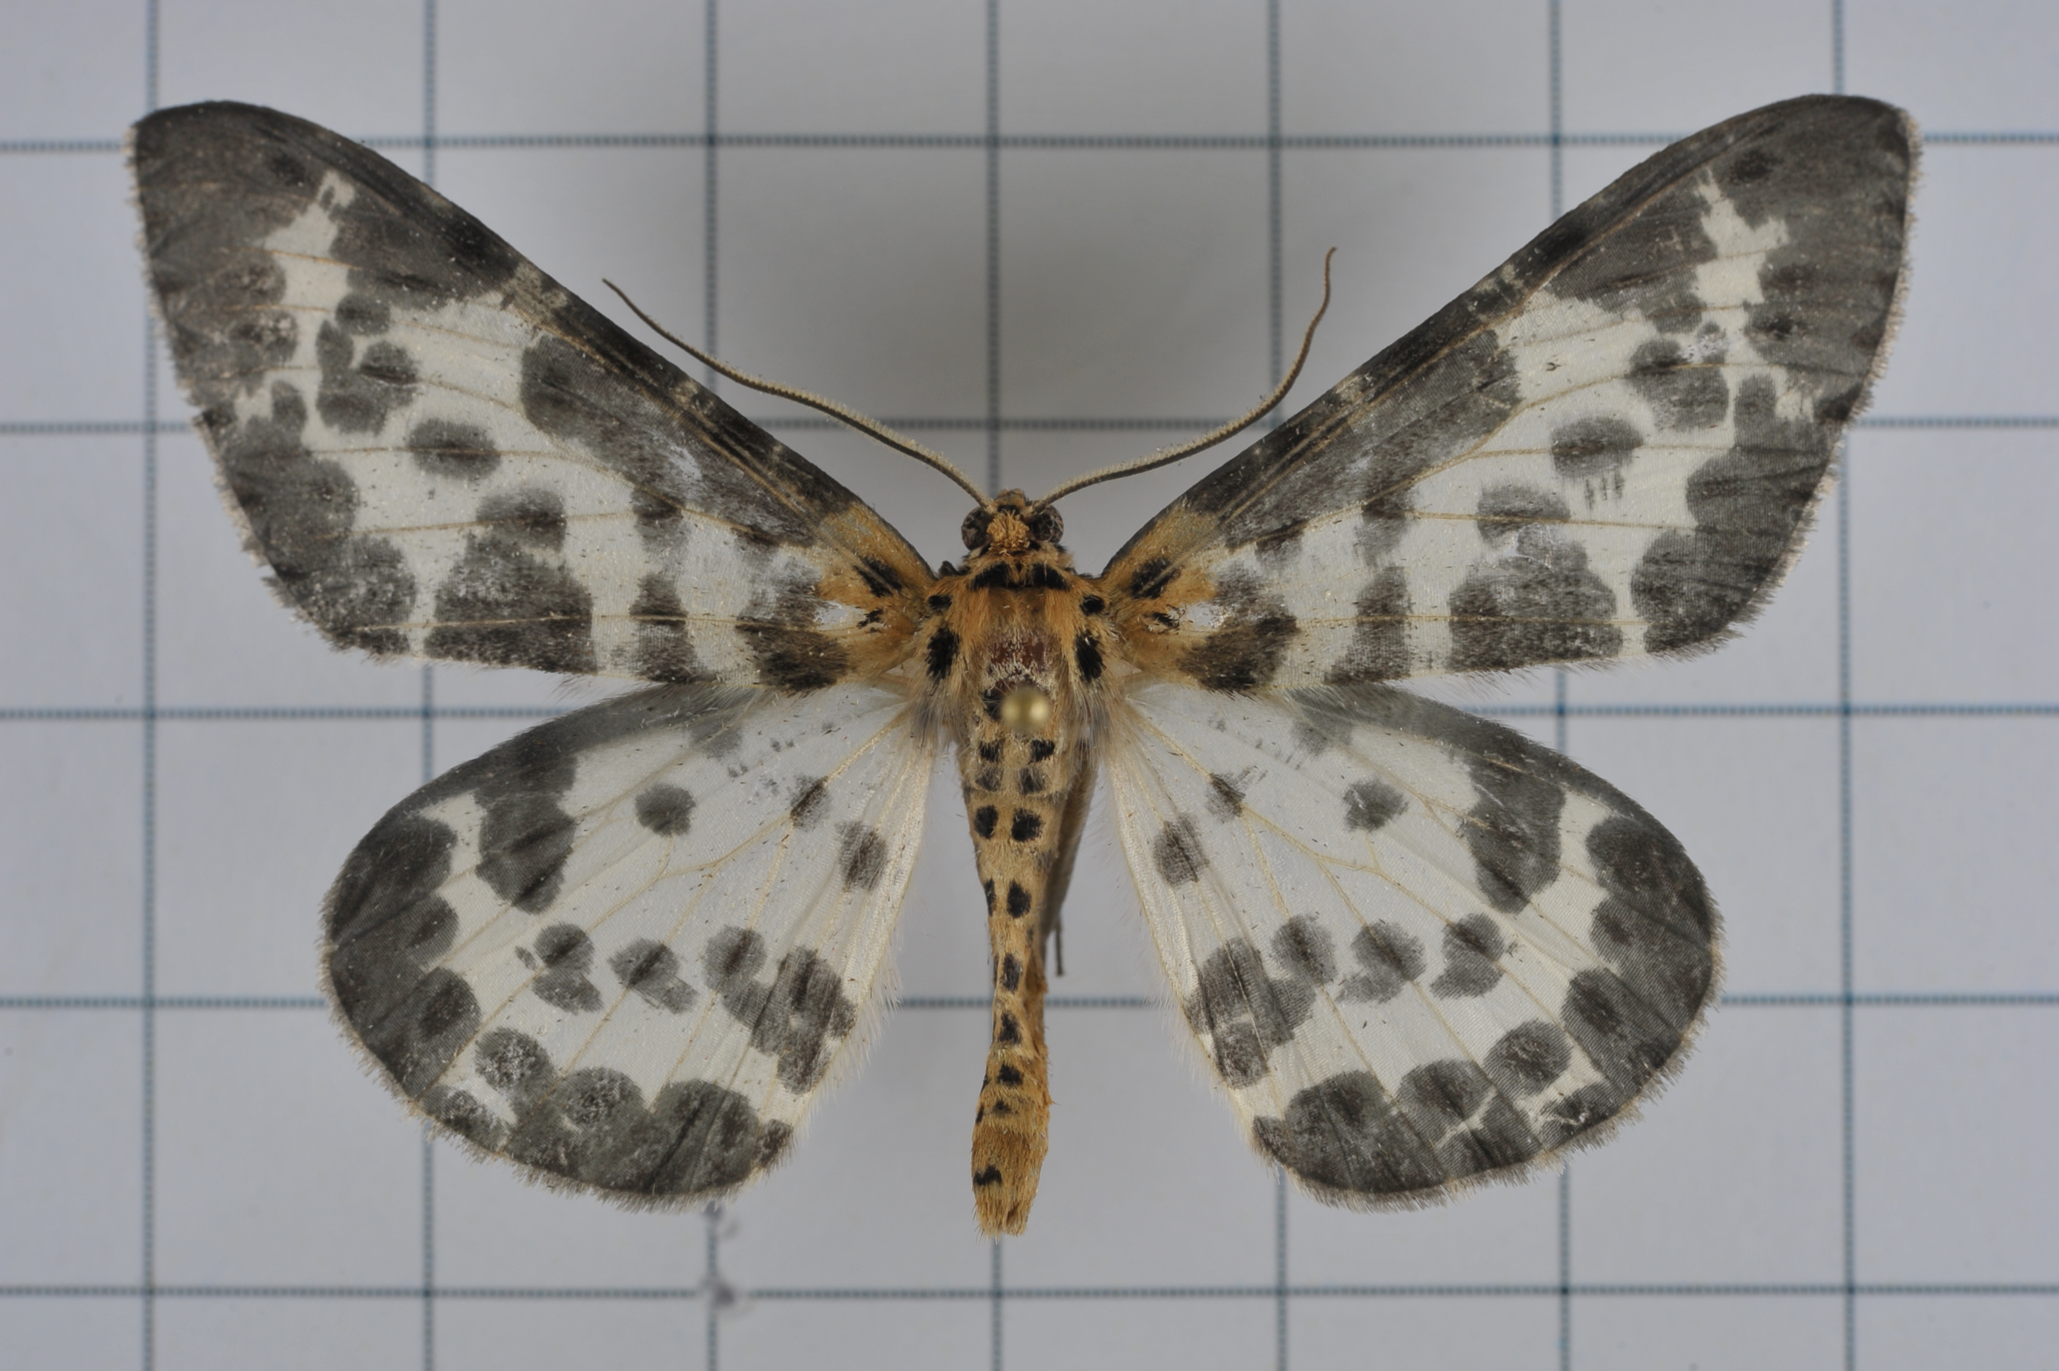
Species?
Percnia luridaria nominoneura
